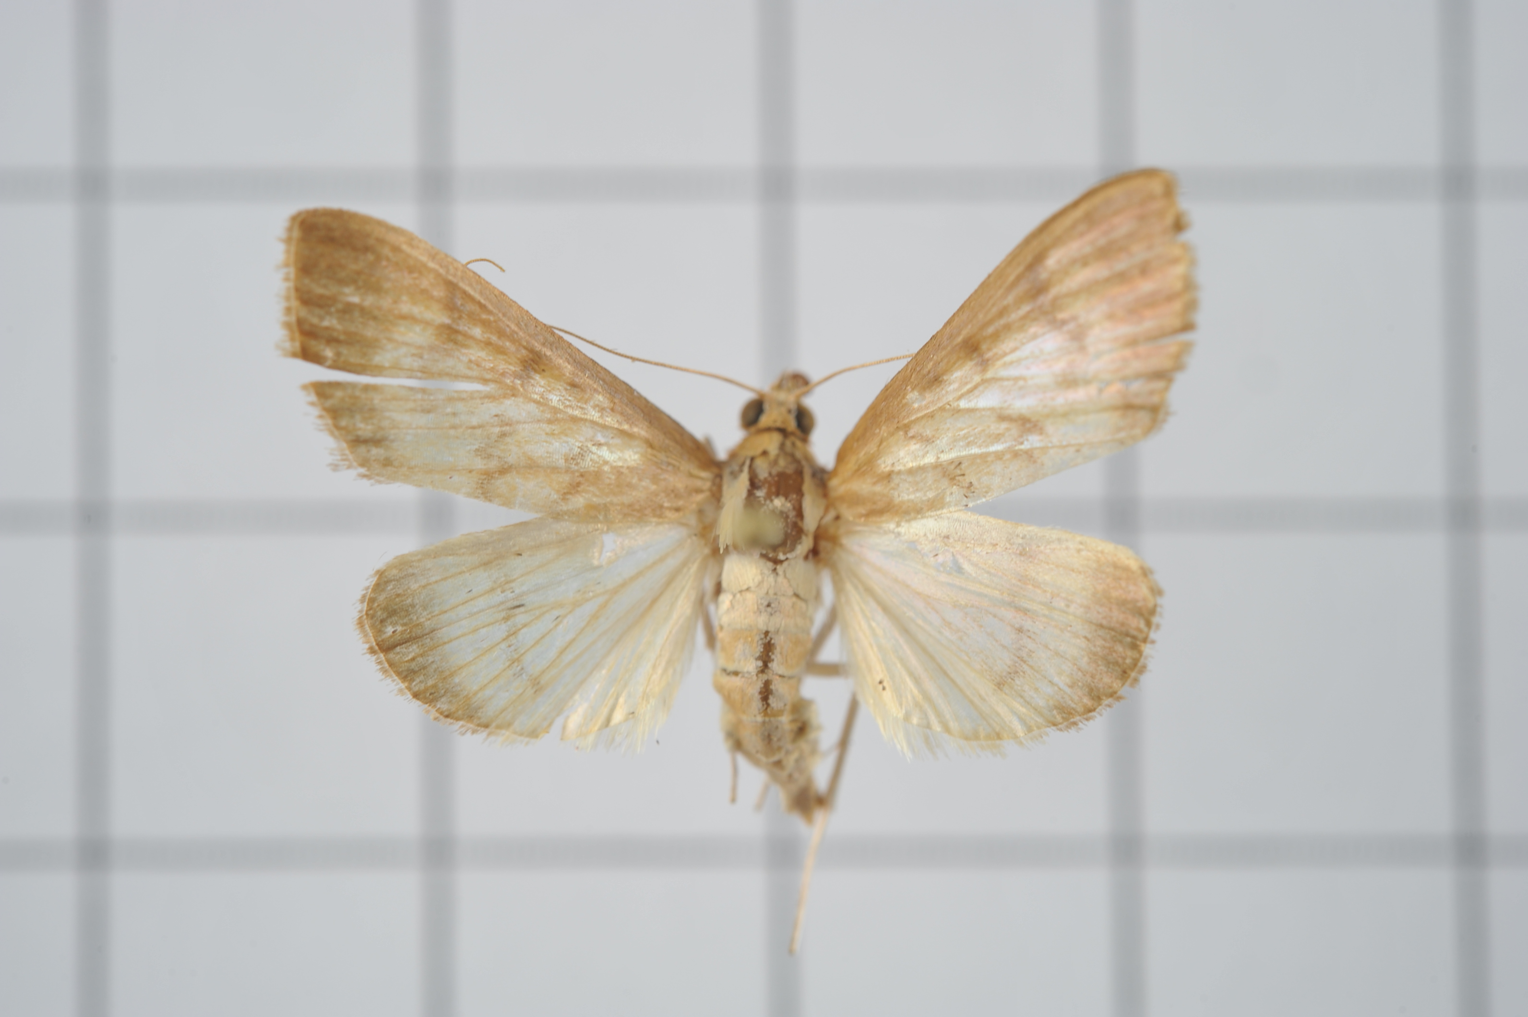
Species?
Crypsiptya coclesalis
